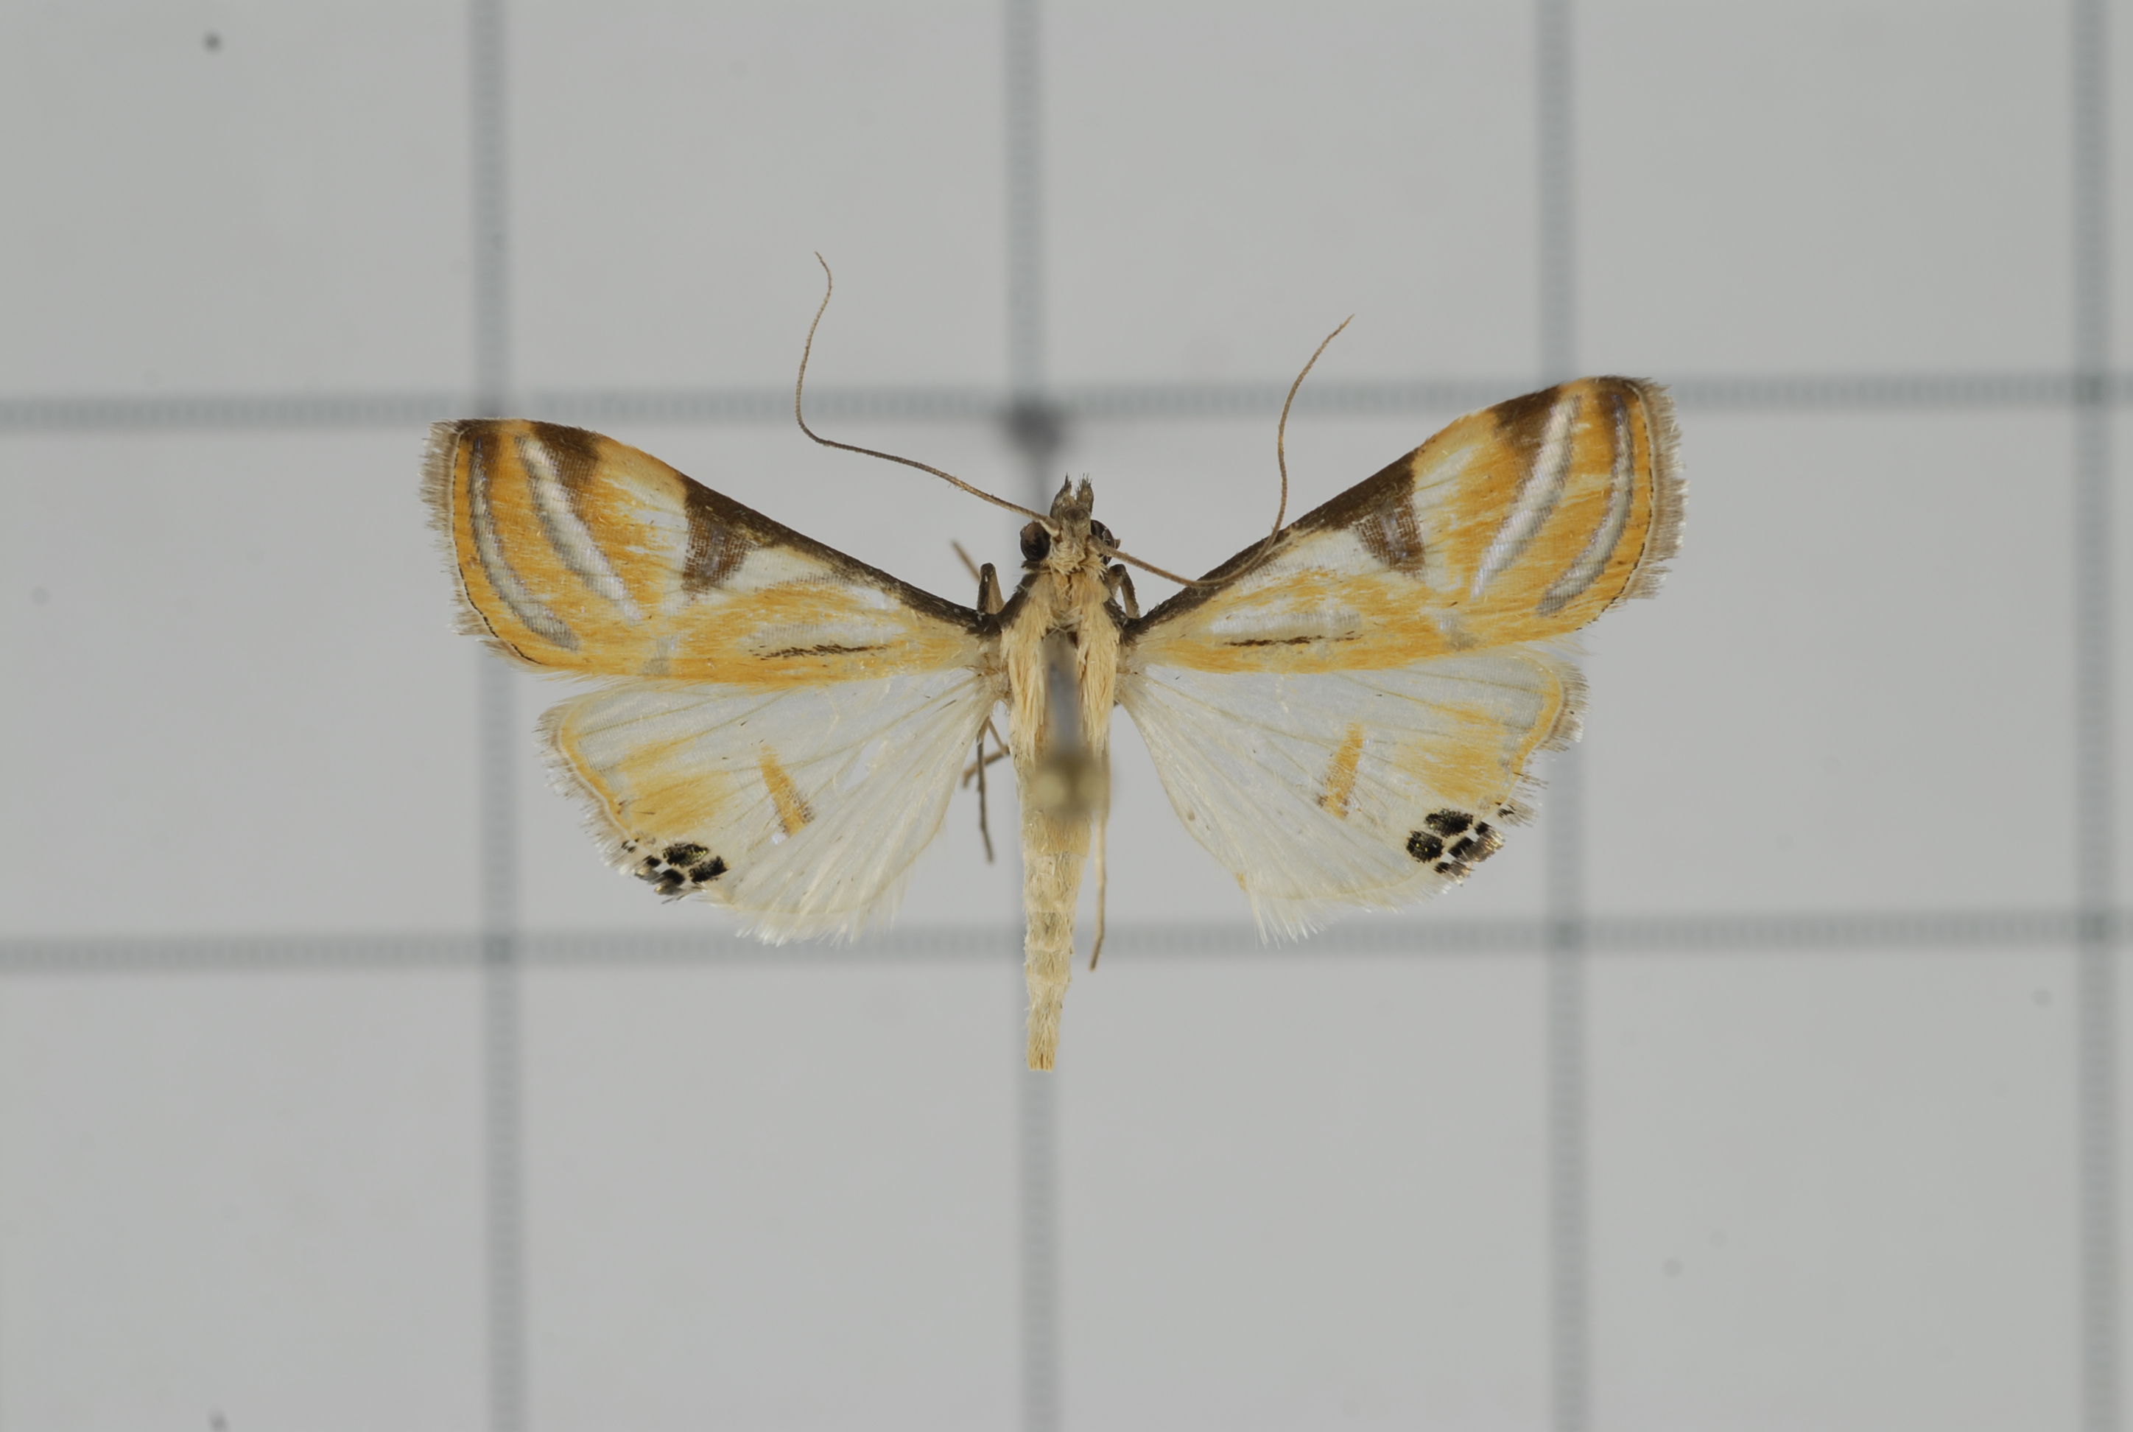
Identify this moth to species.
Talanga sexpunctalis
